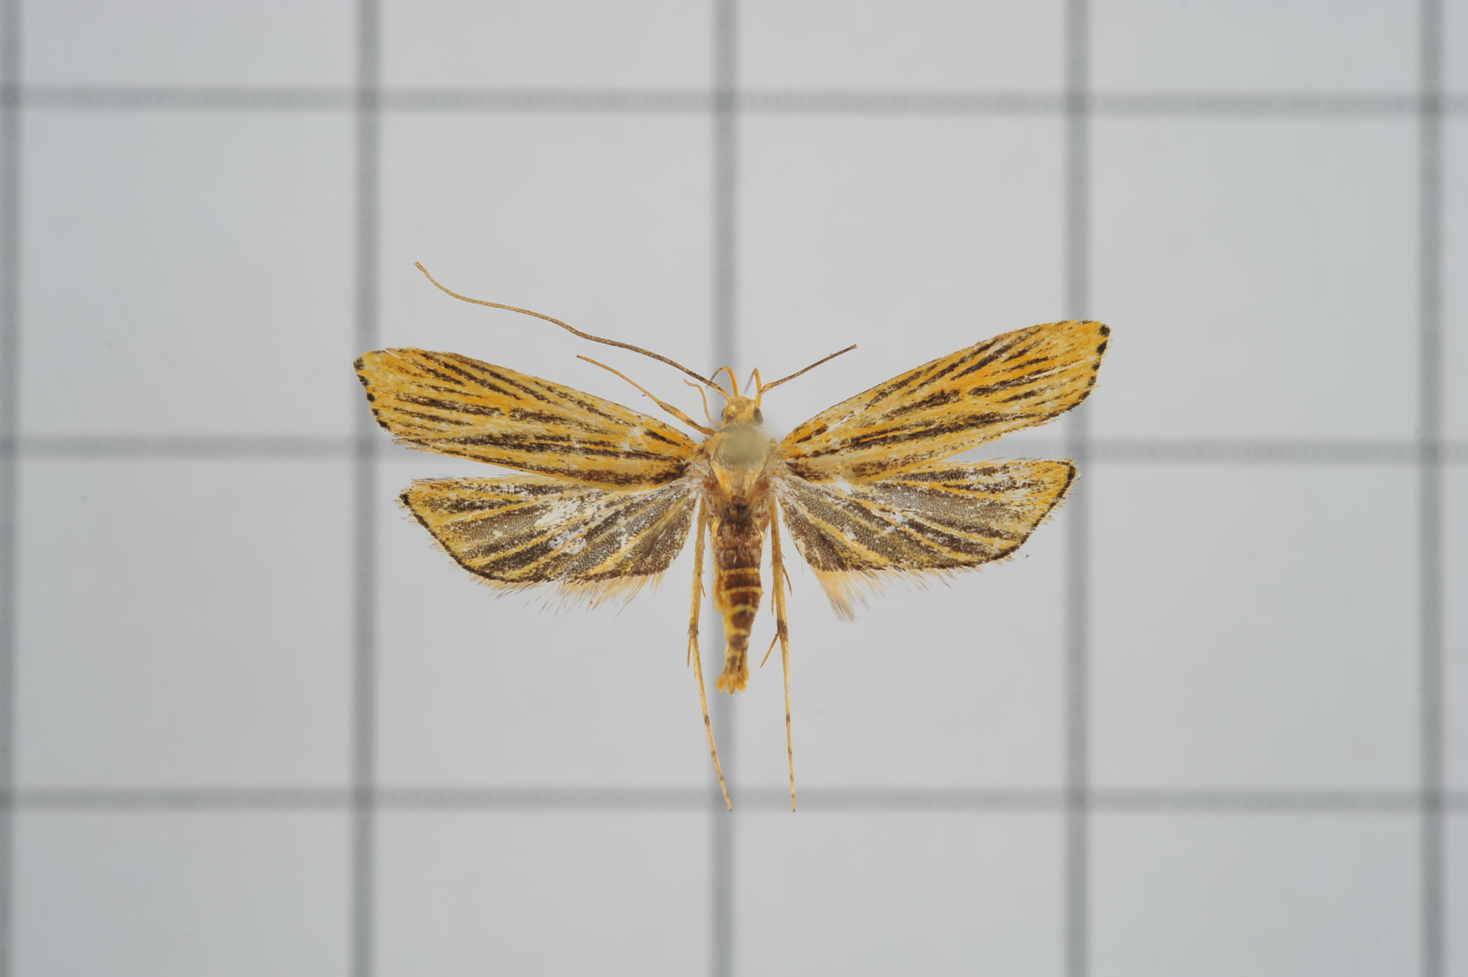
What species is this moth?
Caveana senuri
